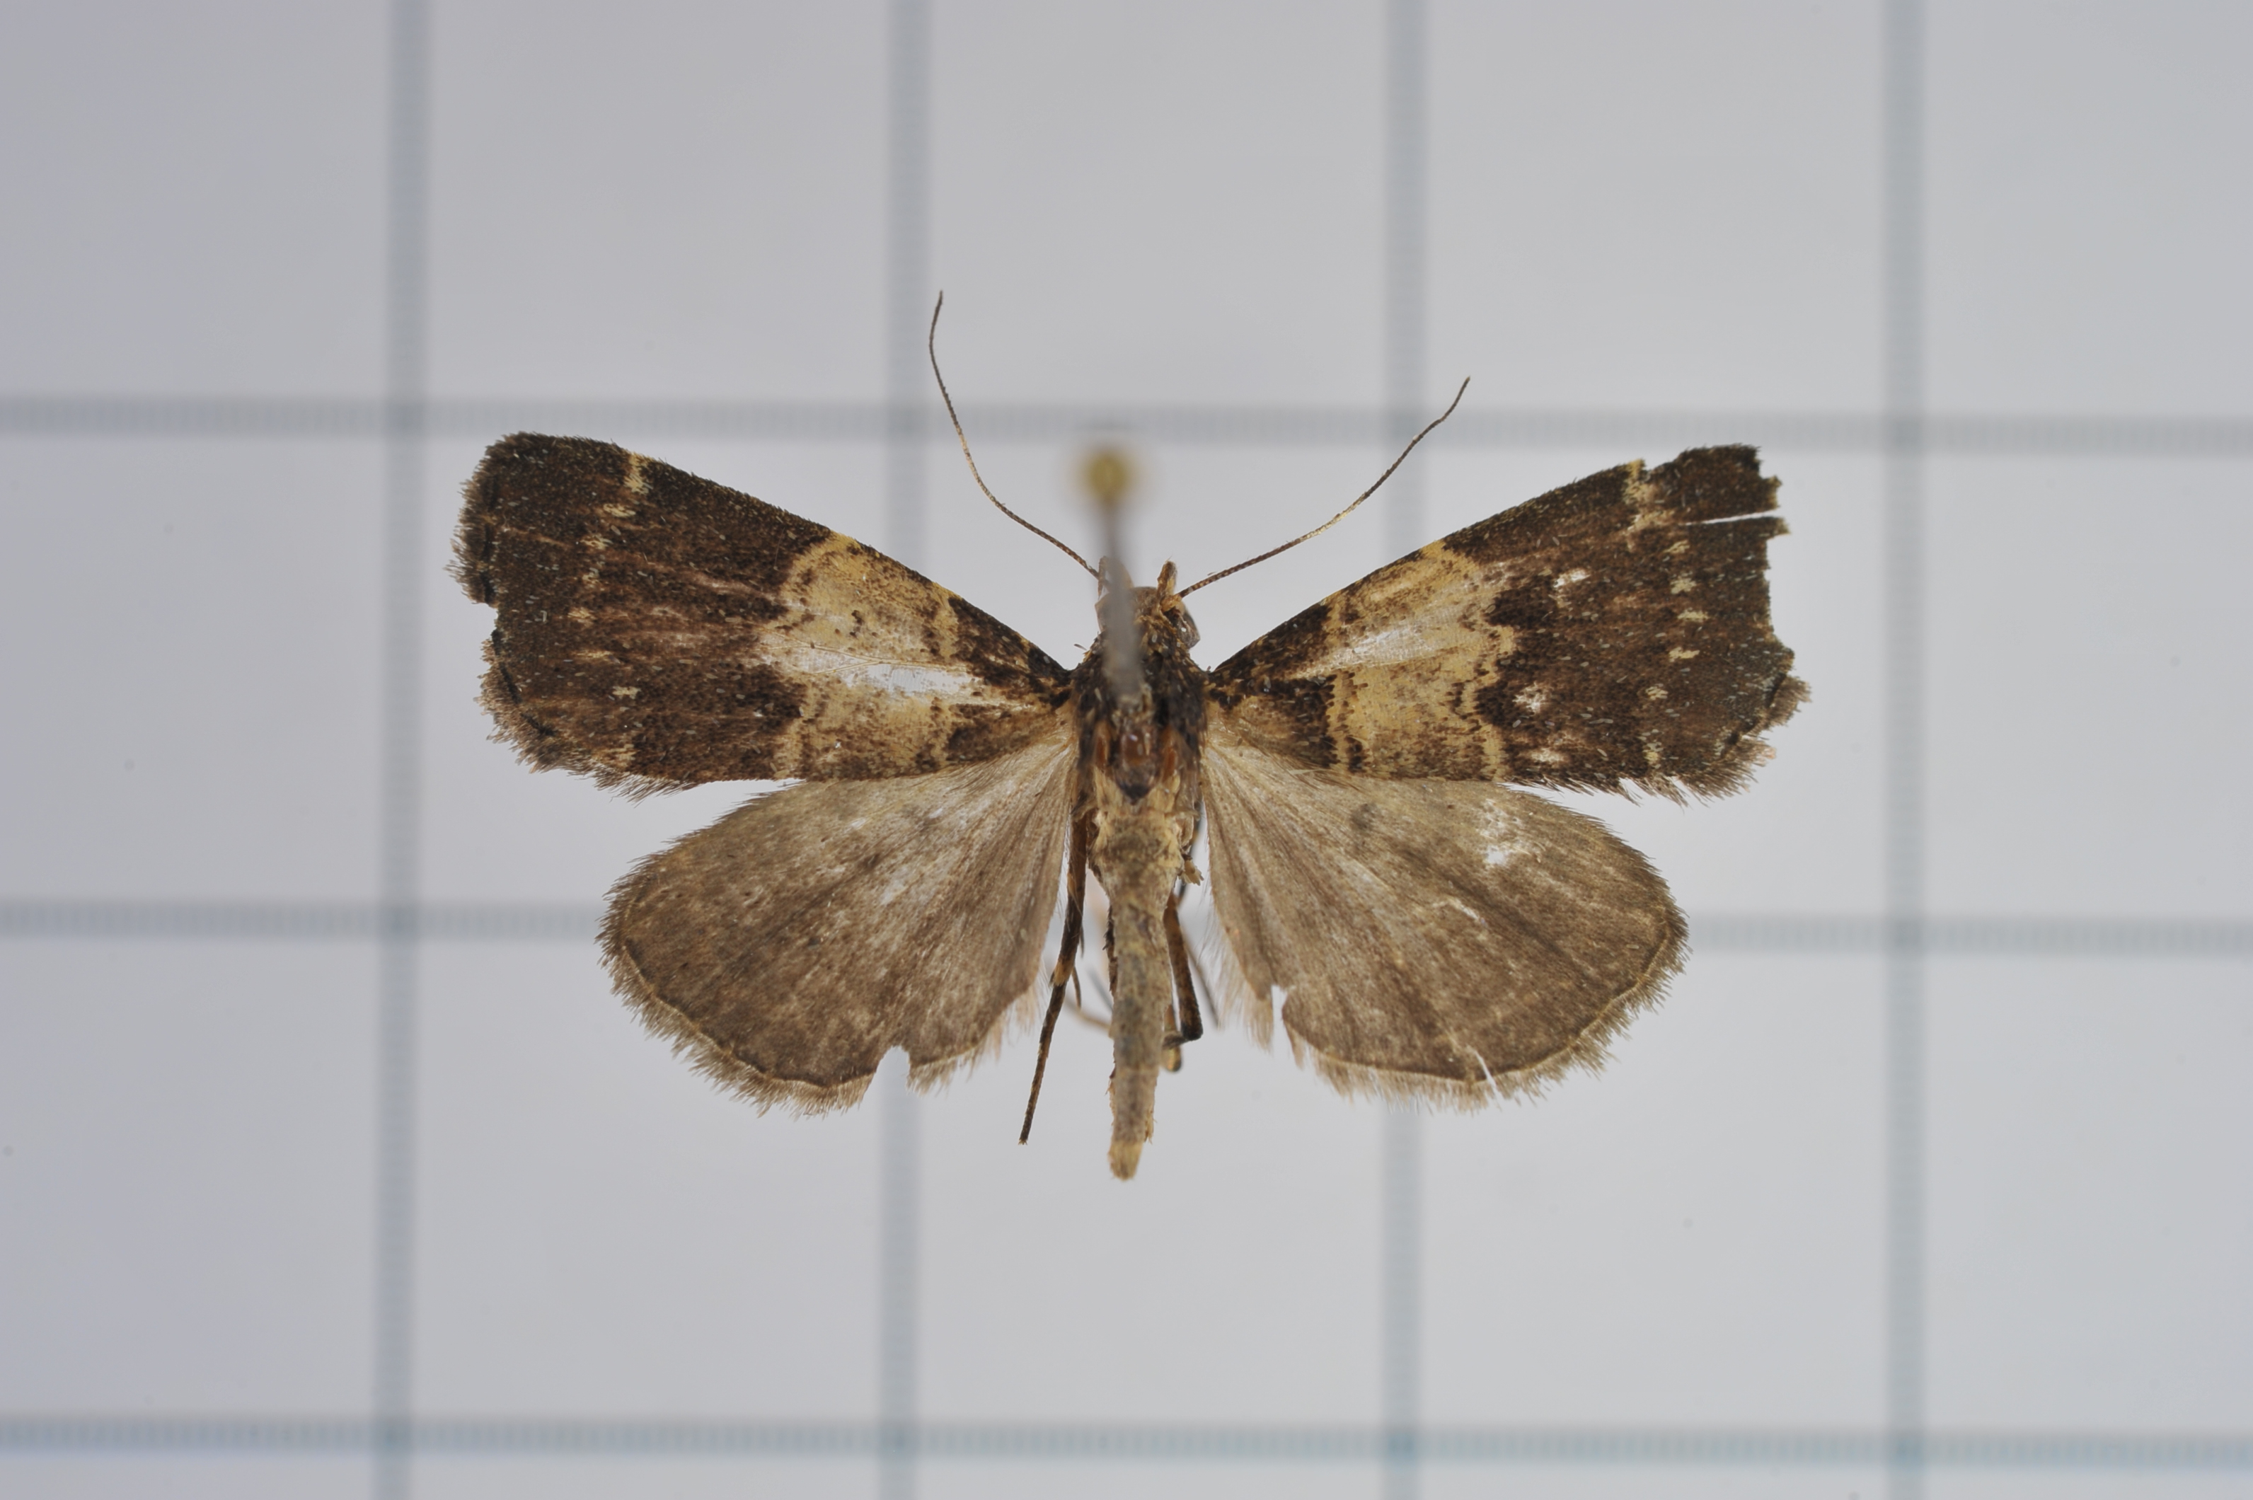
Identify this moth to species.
Hydrillodes nilgirialis
